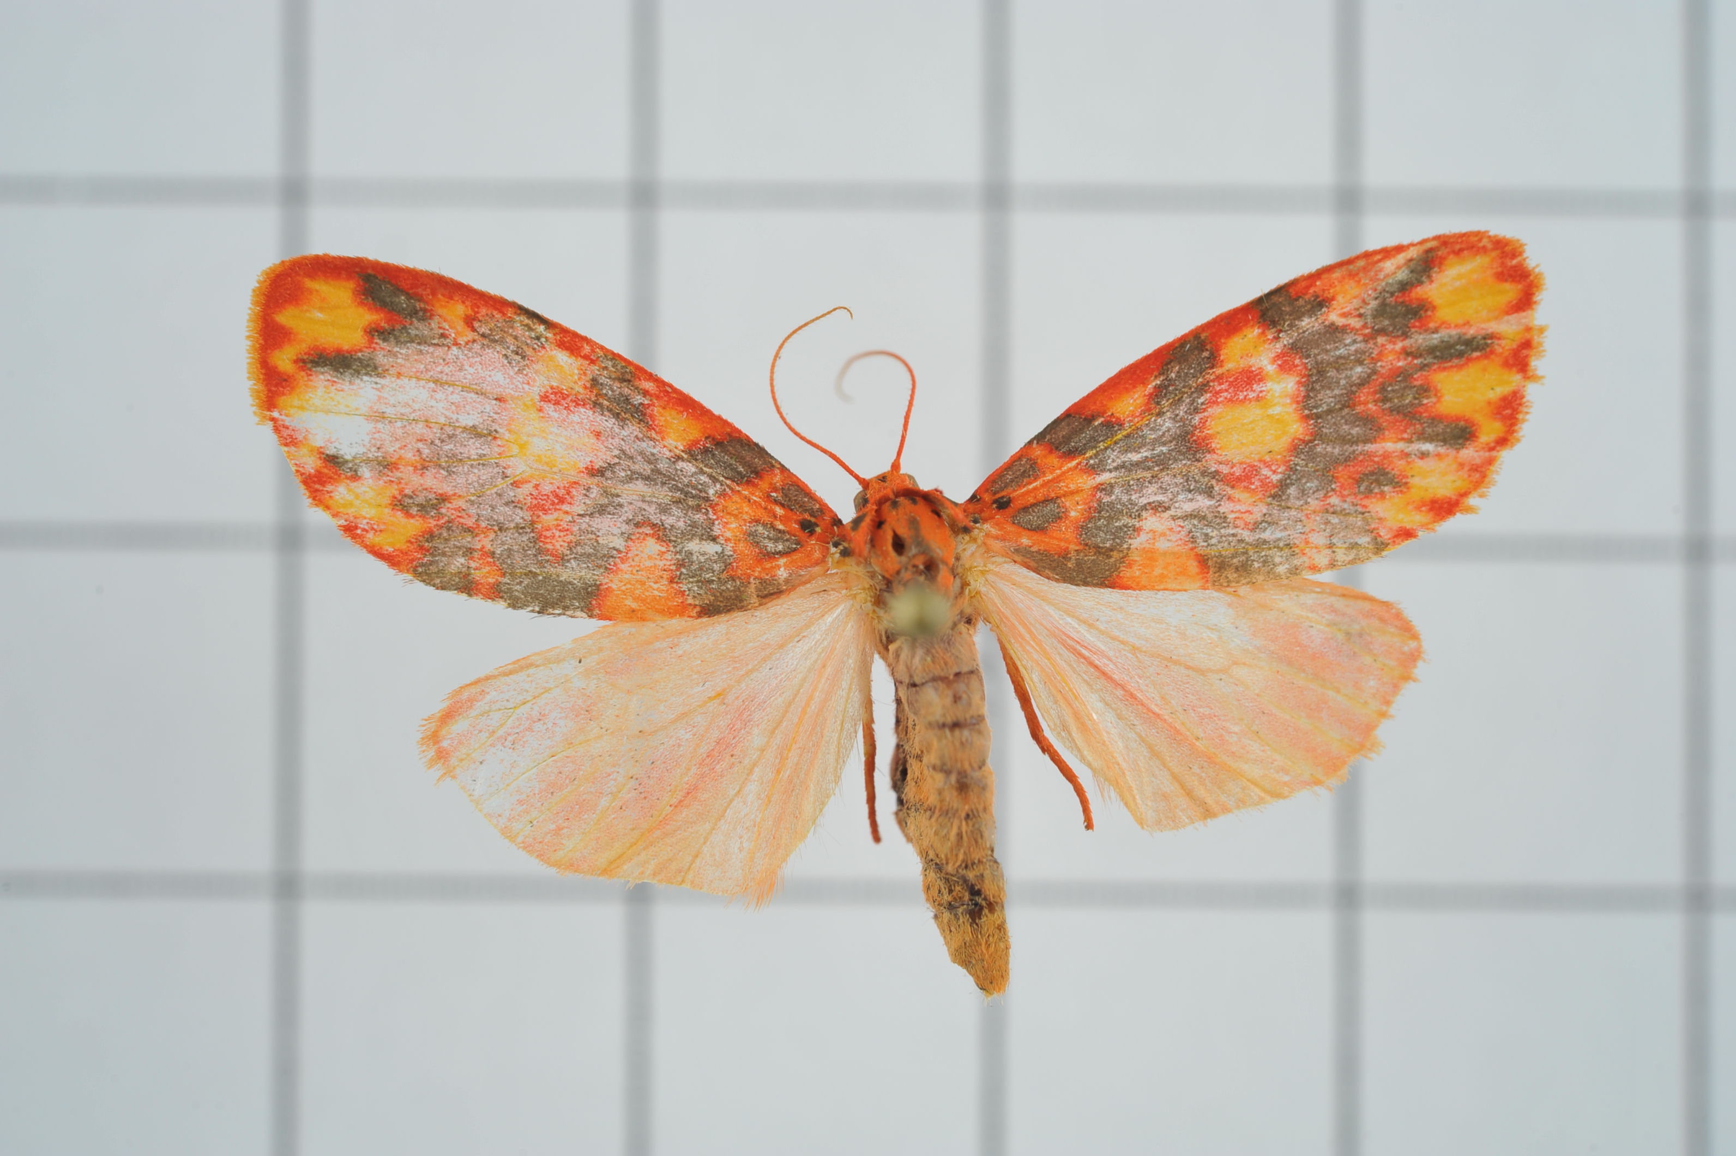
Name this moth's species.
Floridasura tricolor
